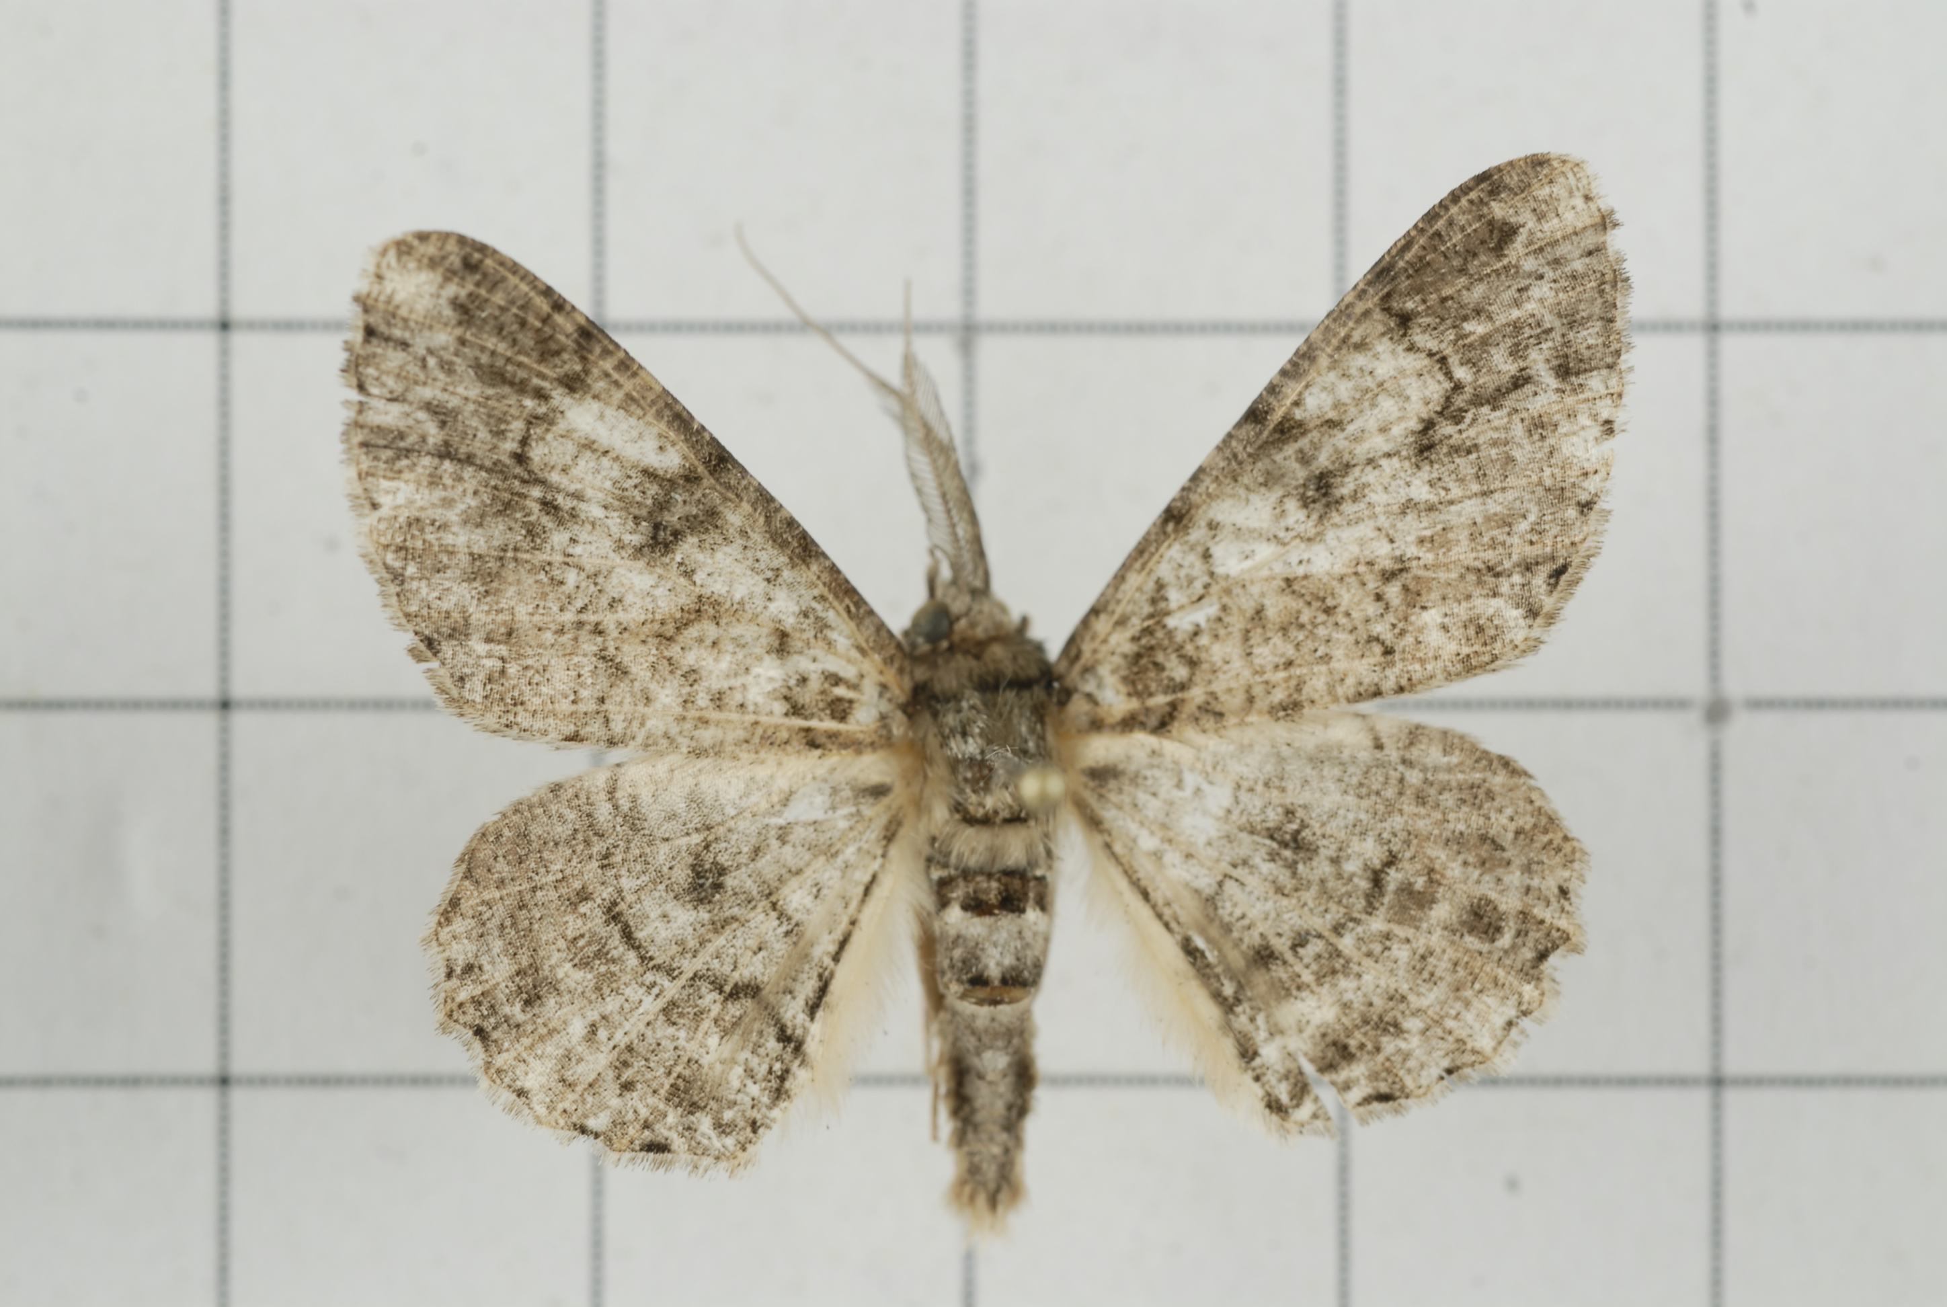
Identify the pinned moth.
Cleora fraterna
